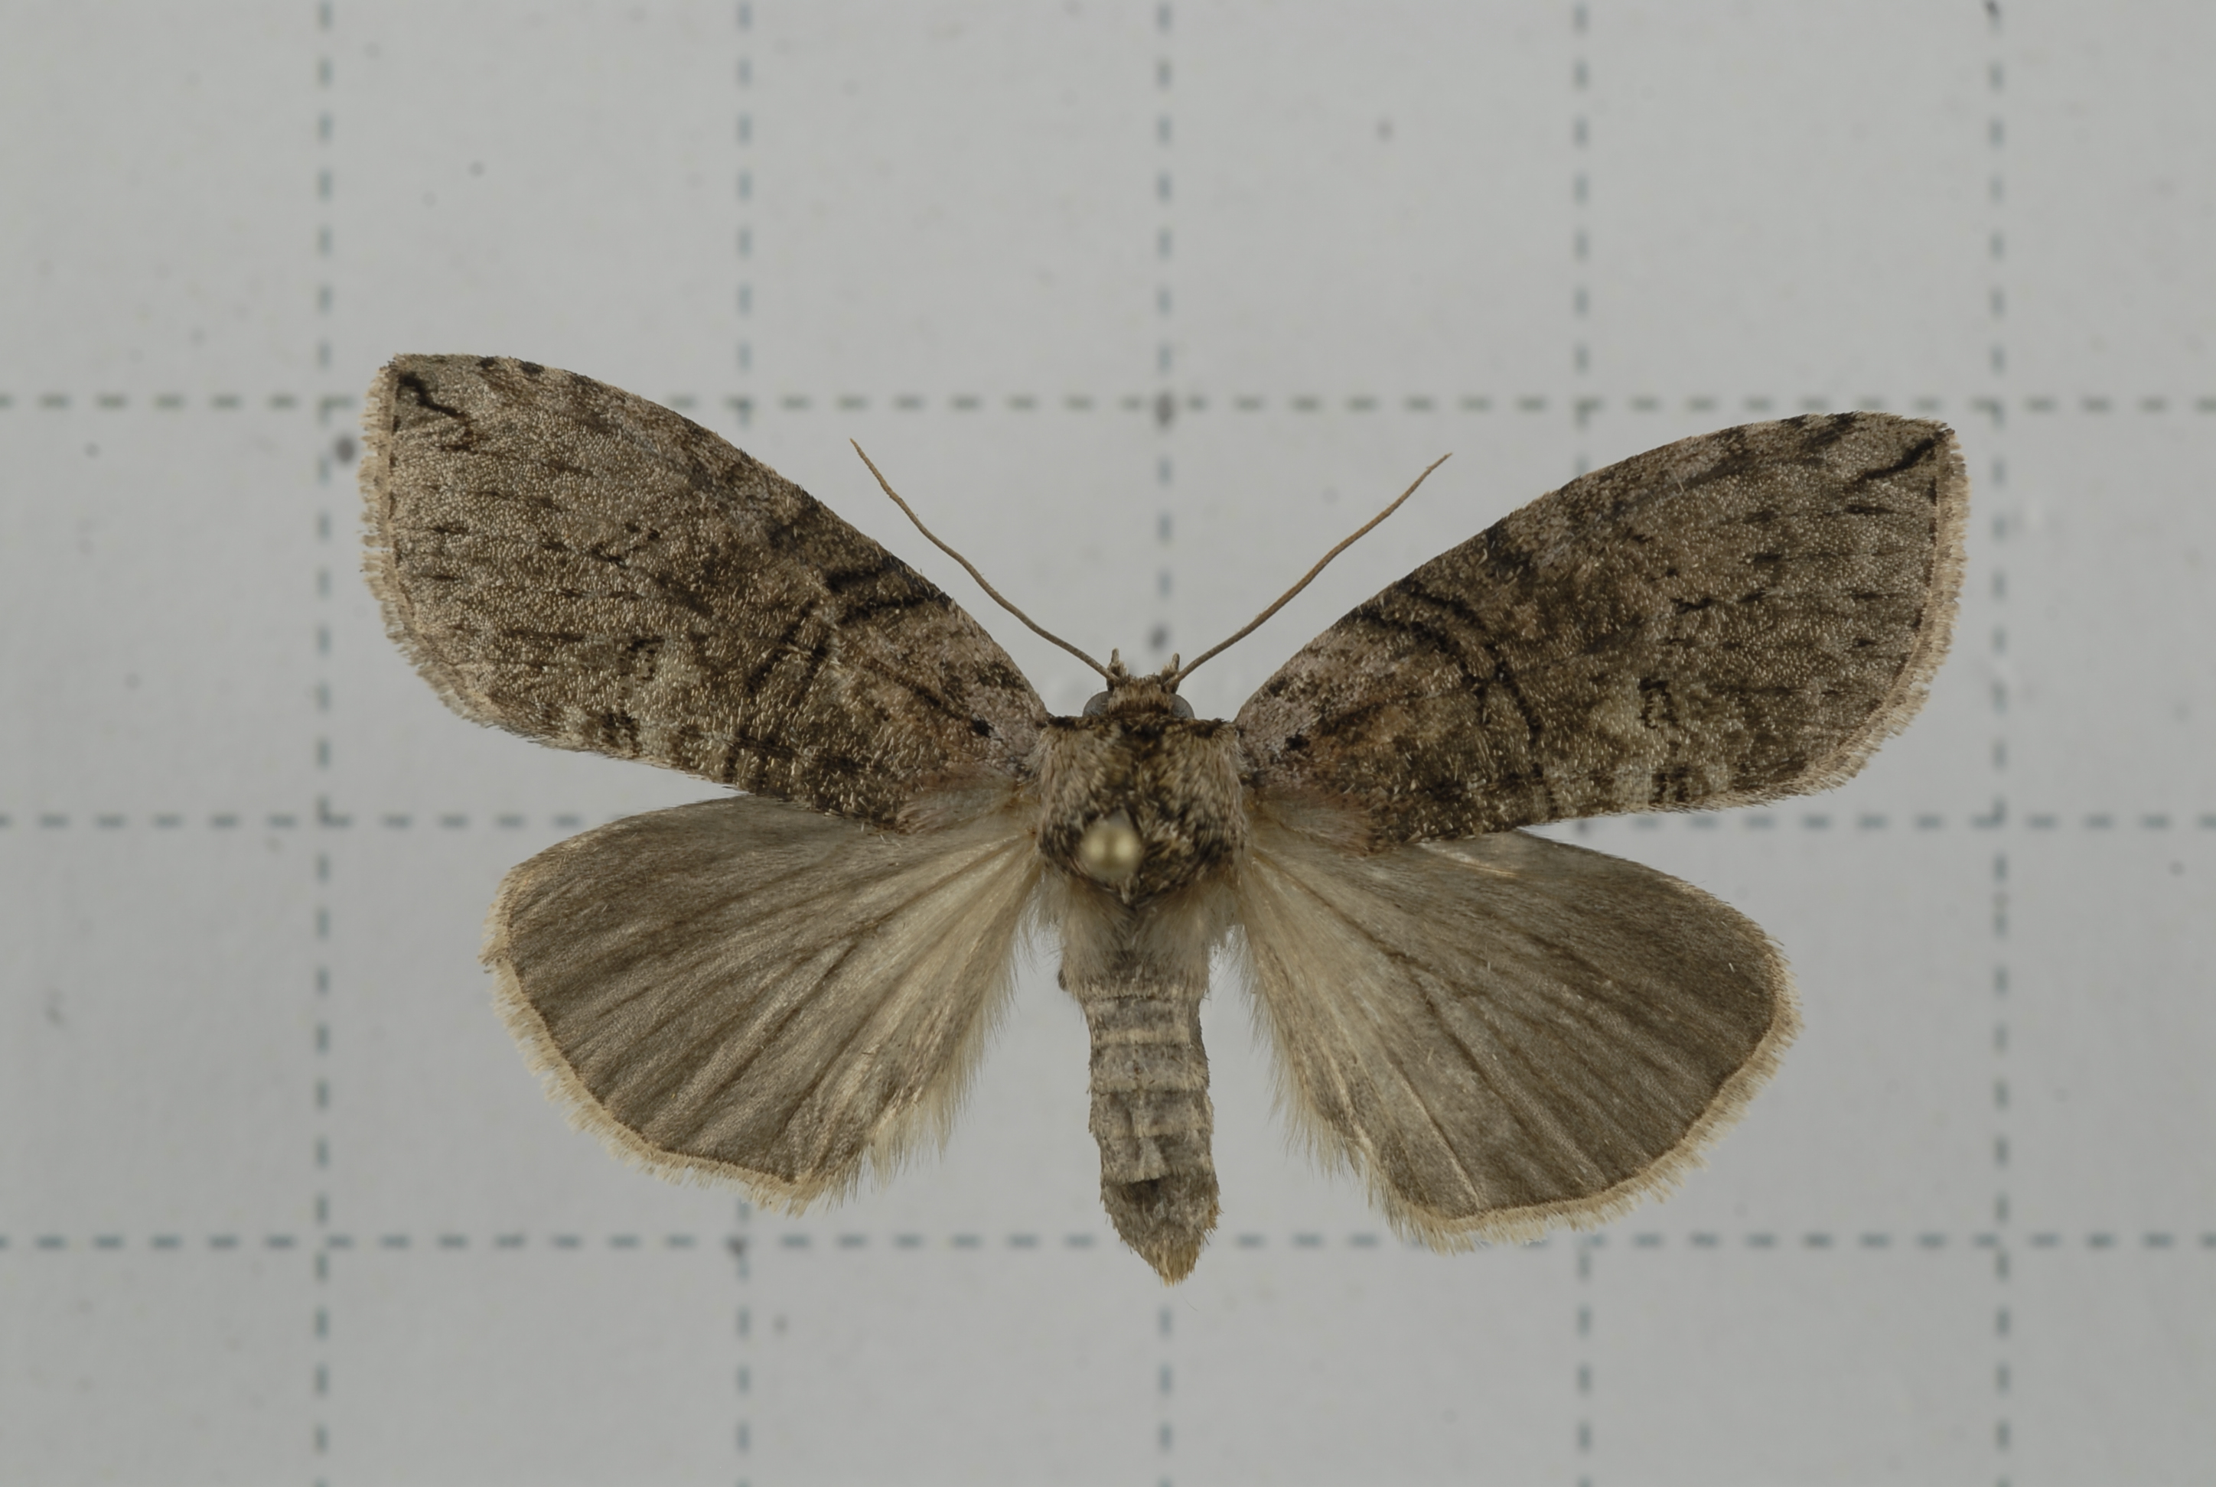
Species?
Horipsestis mushana mushana
